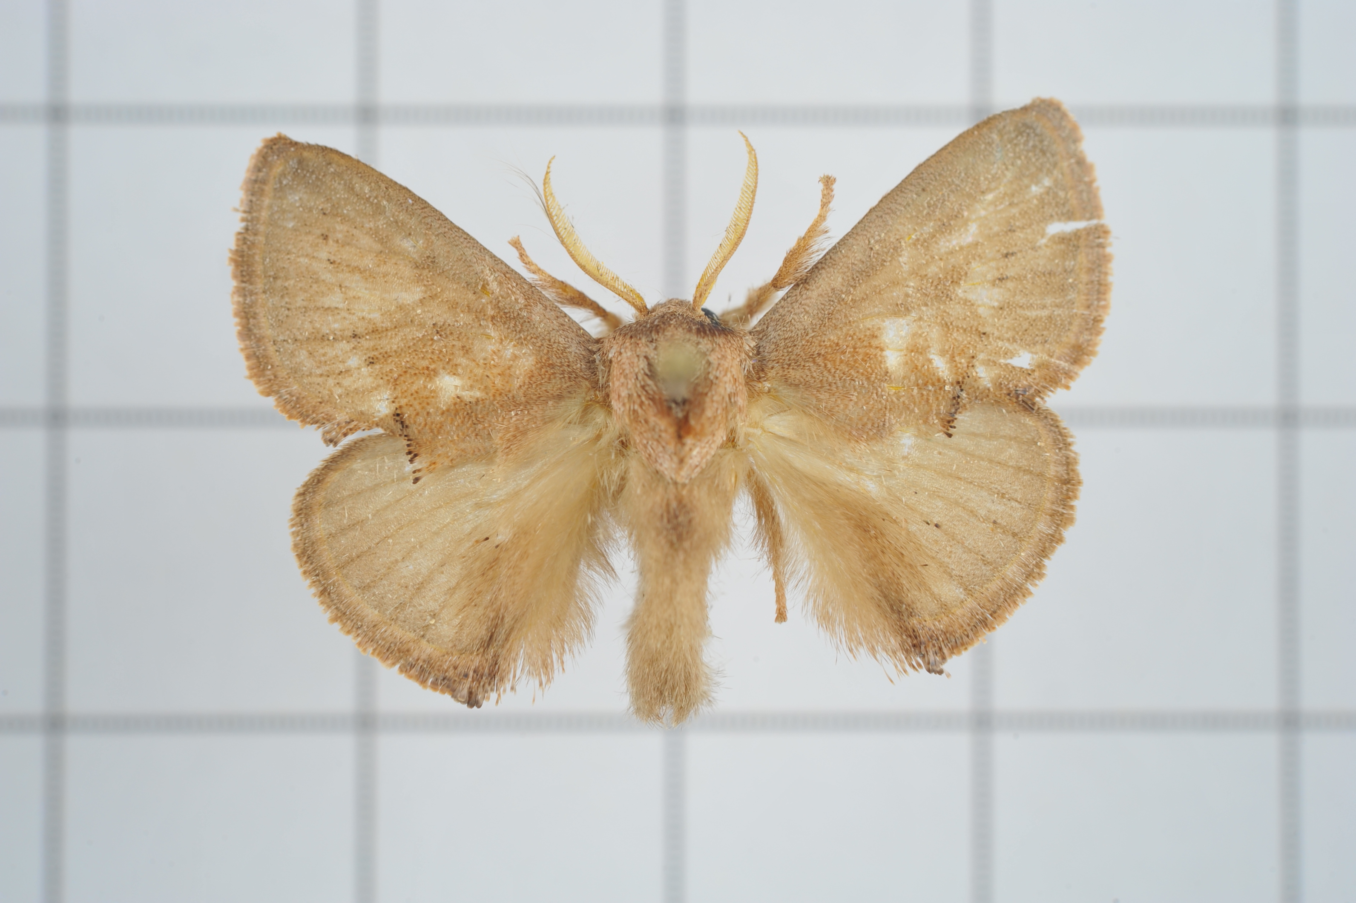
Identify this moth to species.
Rhamnosa uniformis
